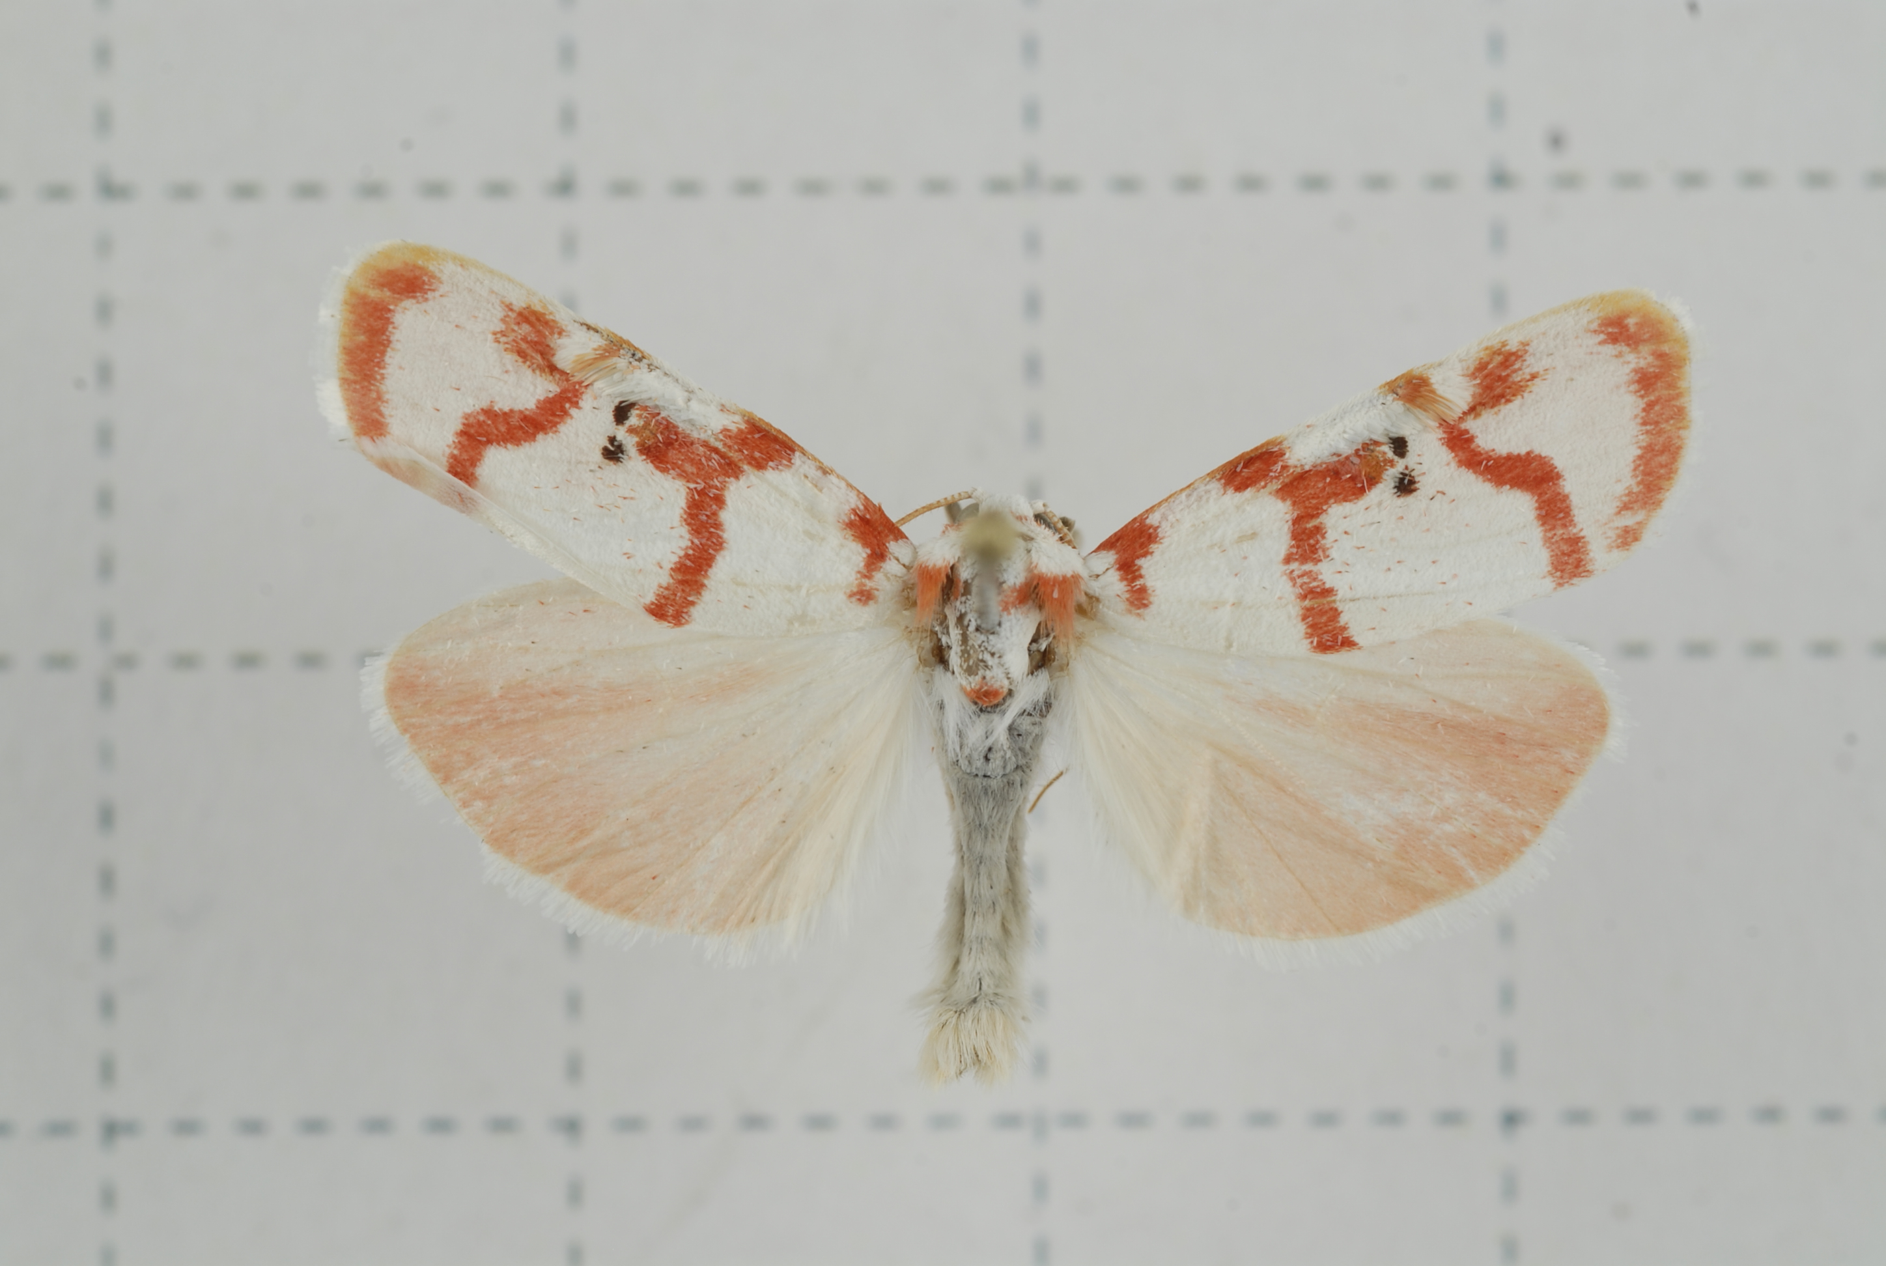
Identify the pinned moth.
Cyana hamata hamata
